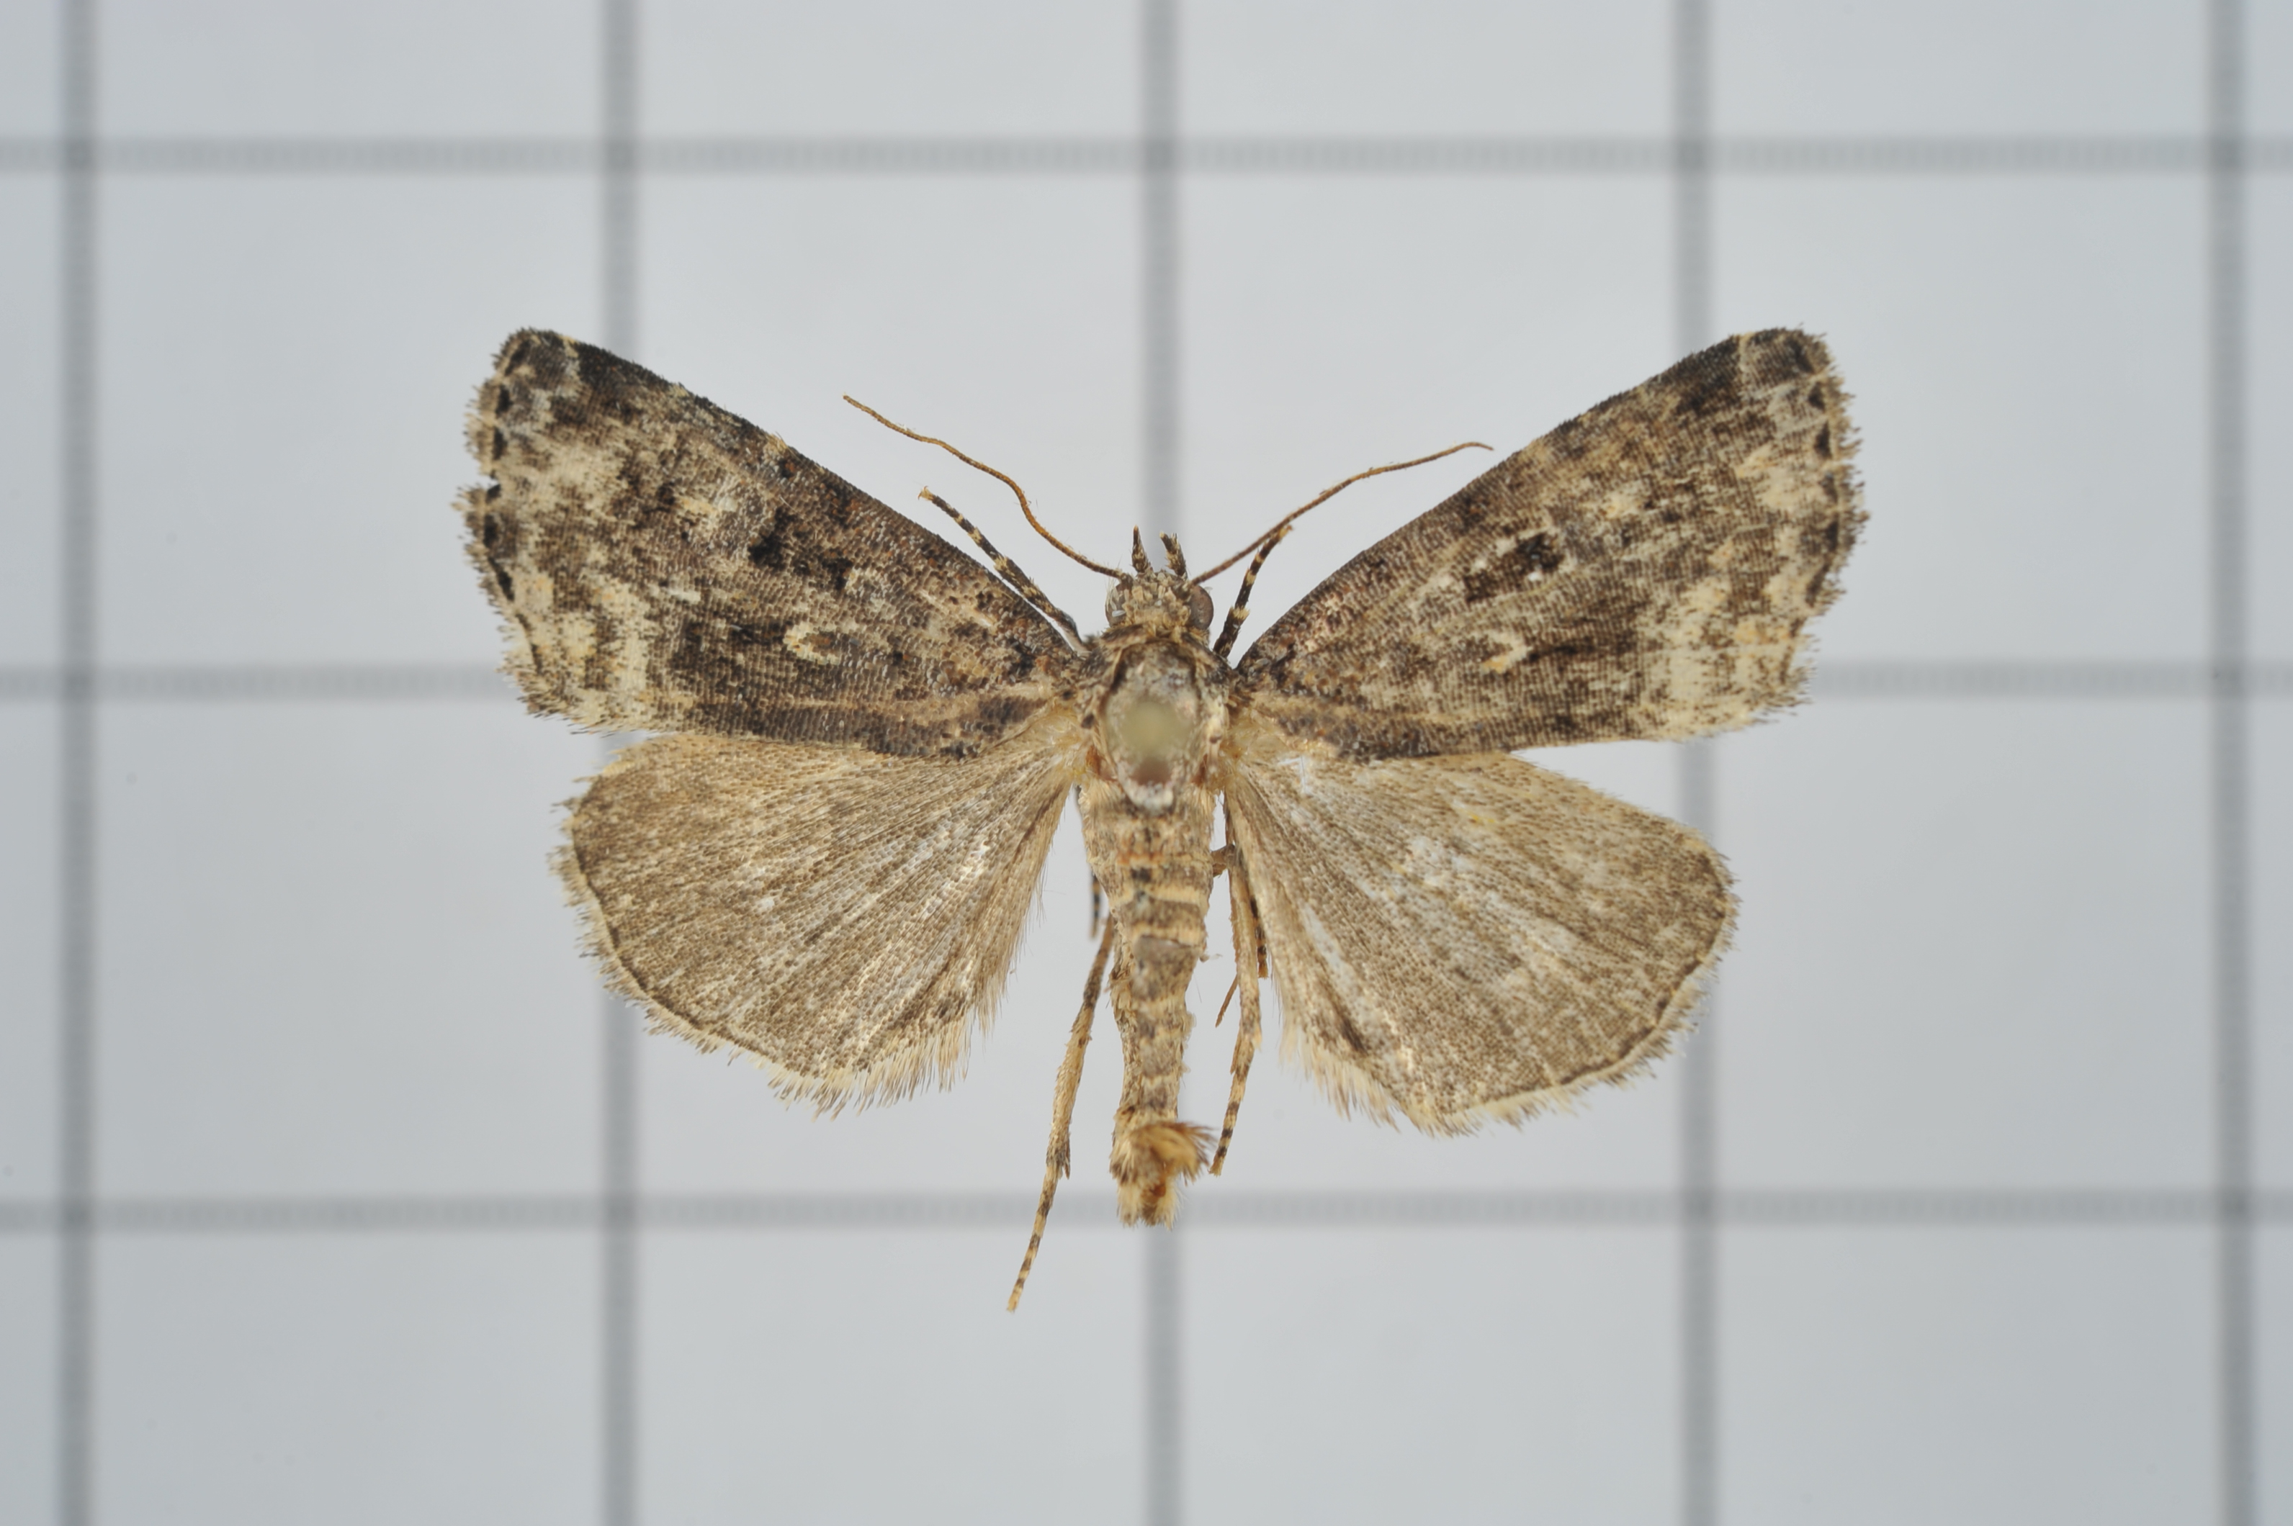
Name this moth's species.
Protodeltote distinguenda
